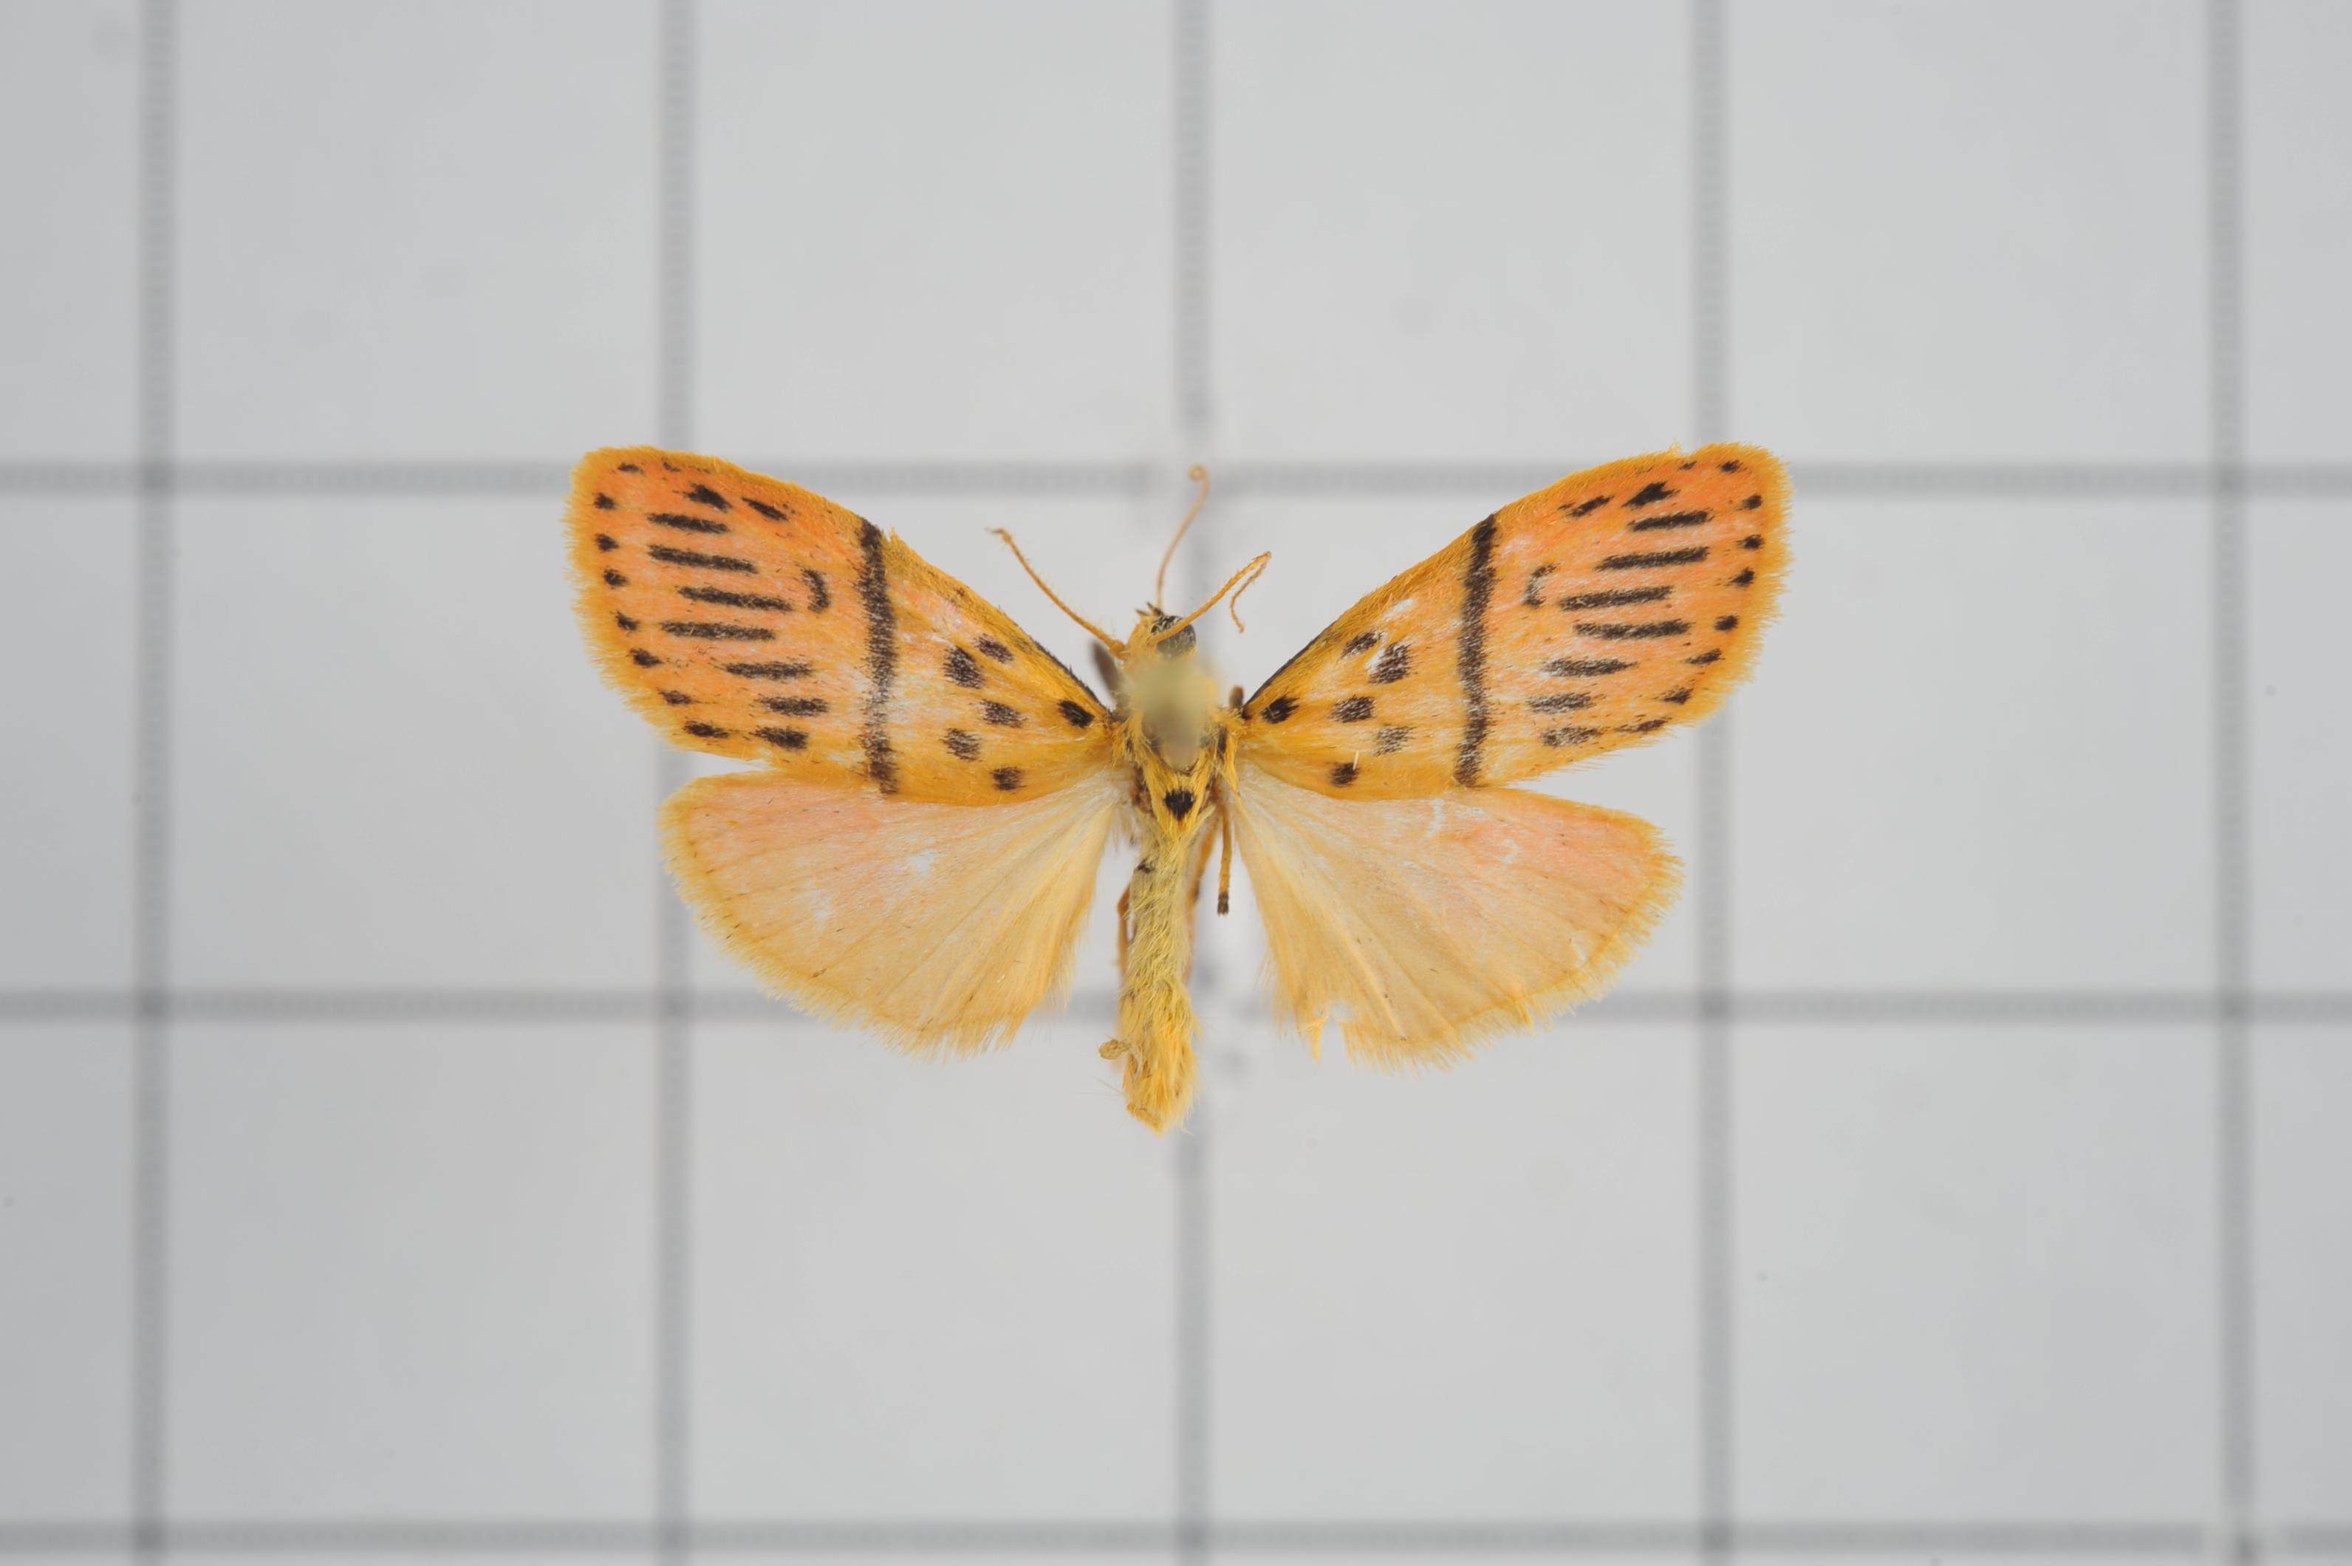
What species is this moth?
Miltochrista acteola
